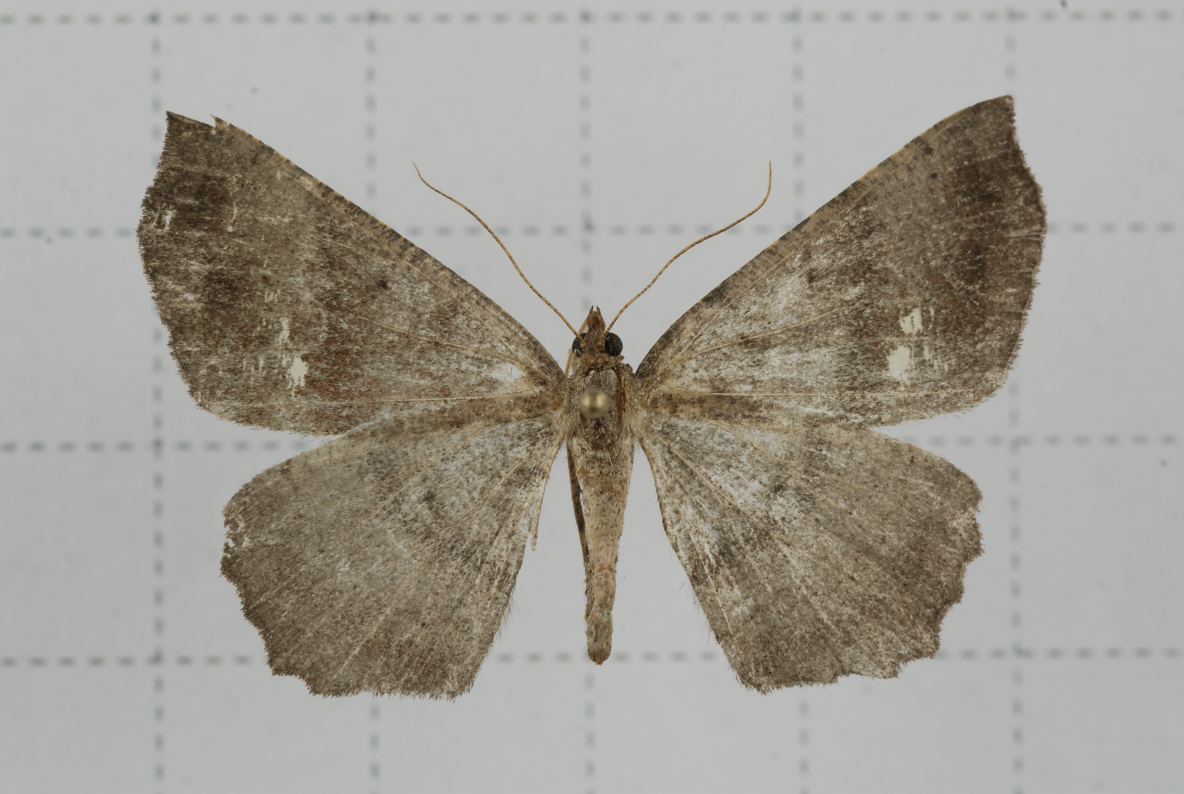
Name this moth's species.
Xerodes contiguaria
